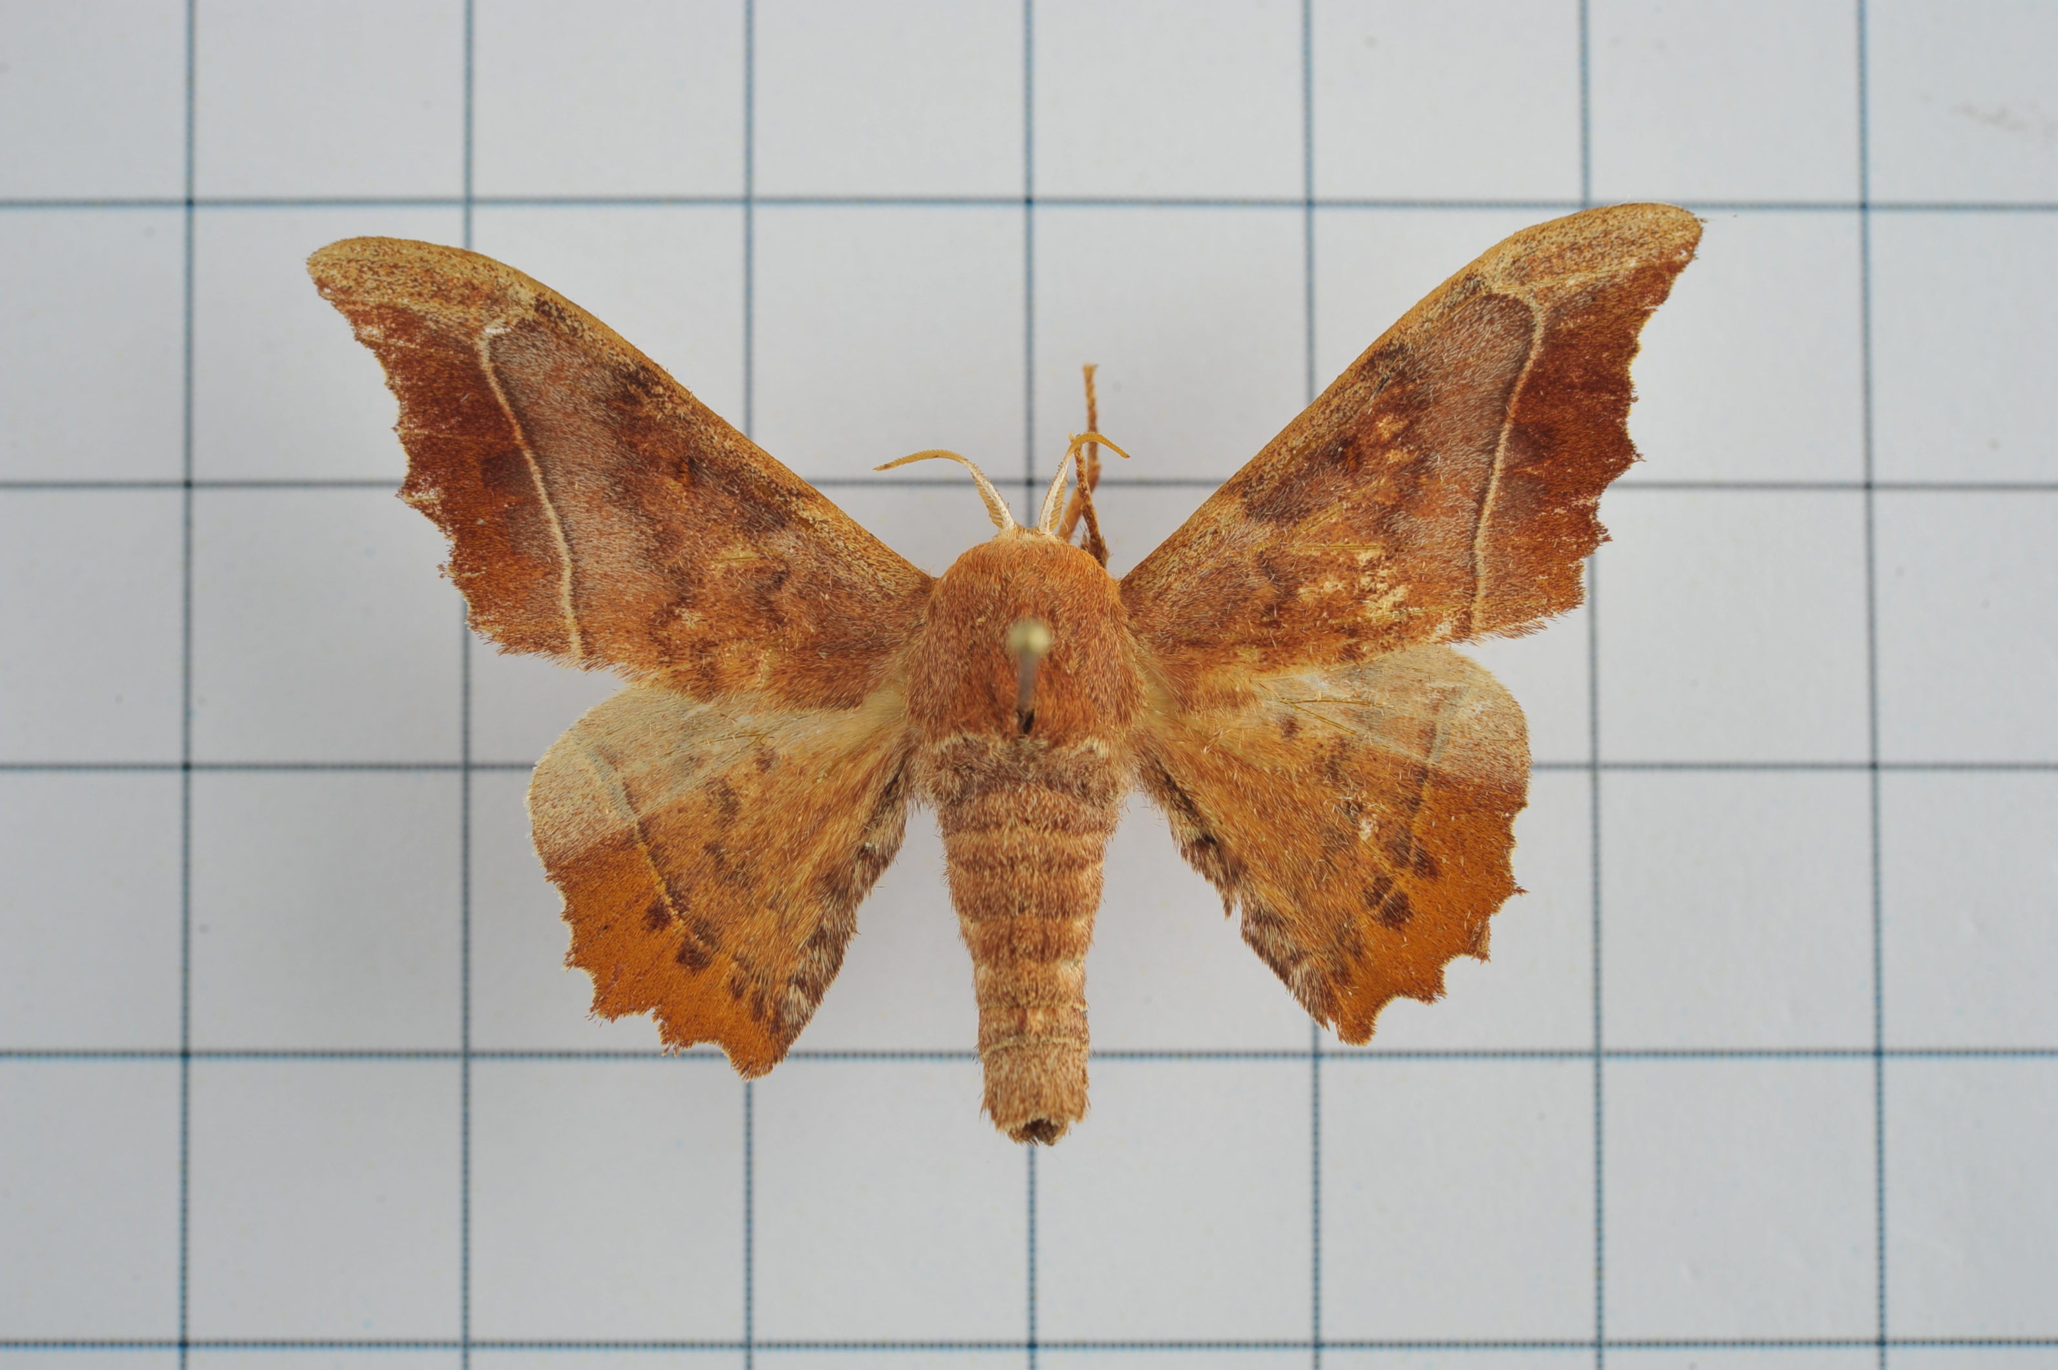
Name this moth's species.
Oberthueria formosibia
